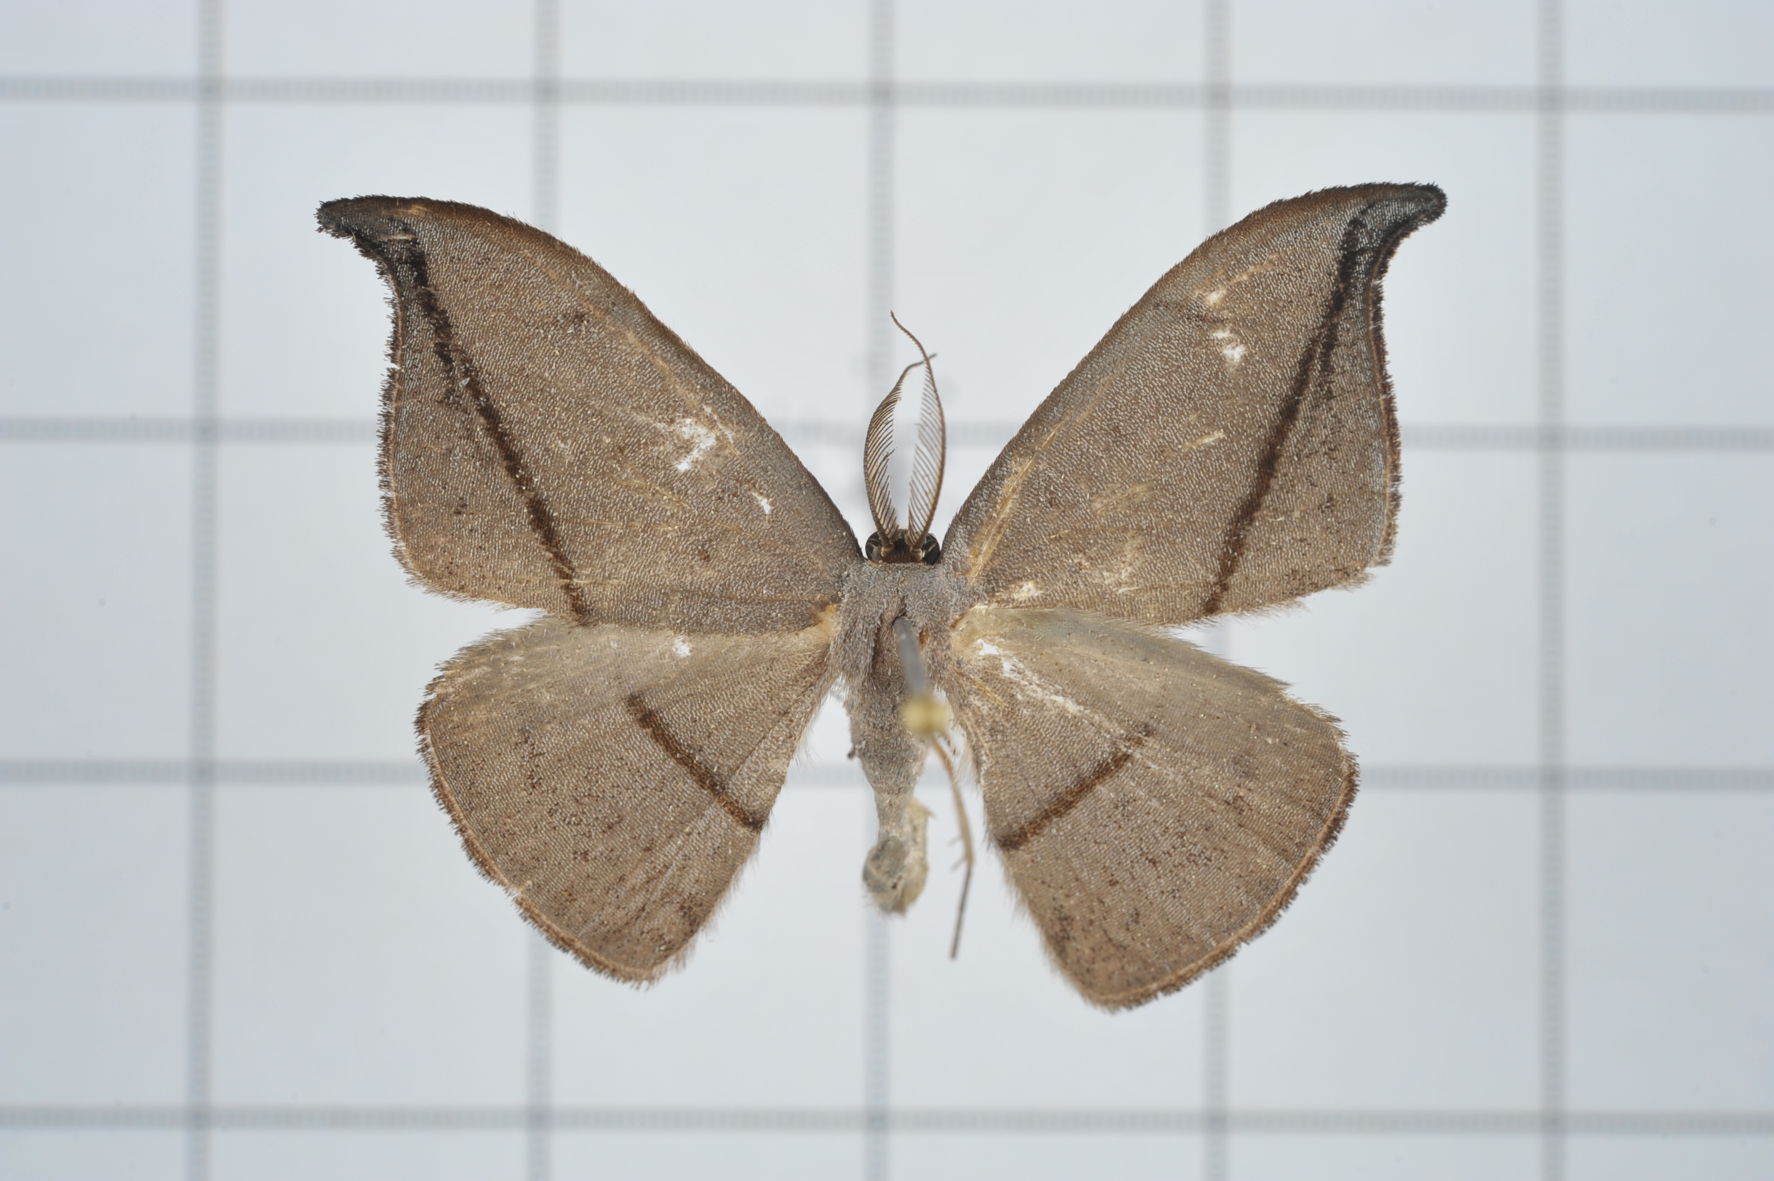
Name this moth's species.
Albara reversaria opalescens
